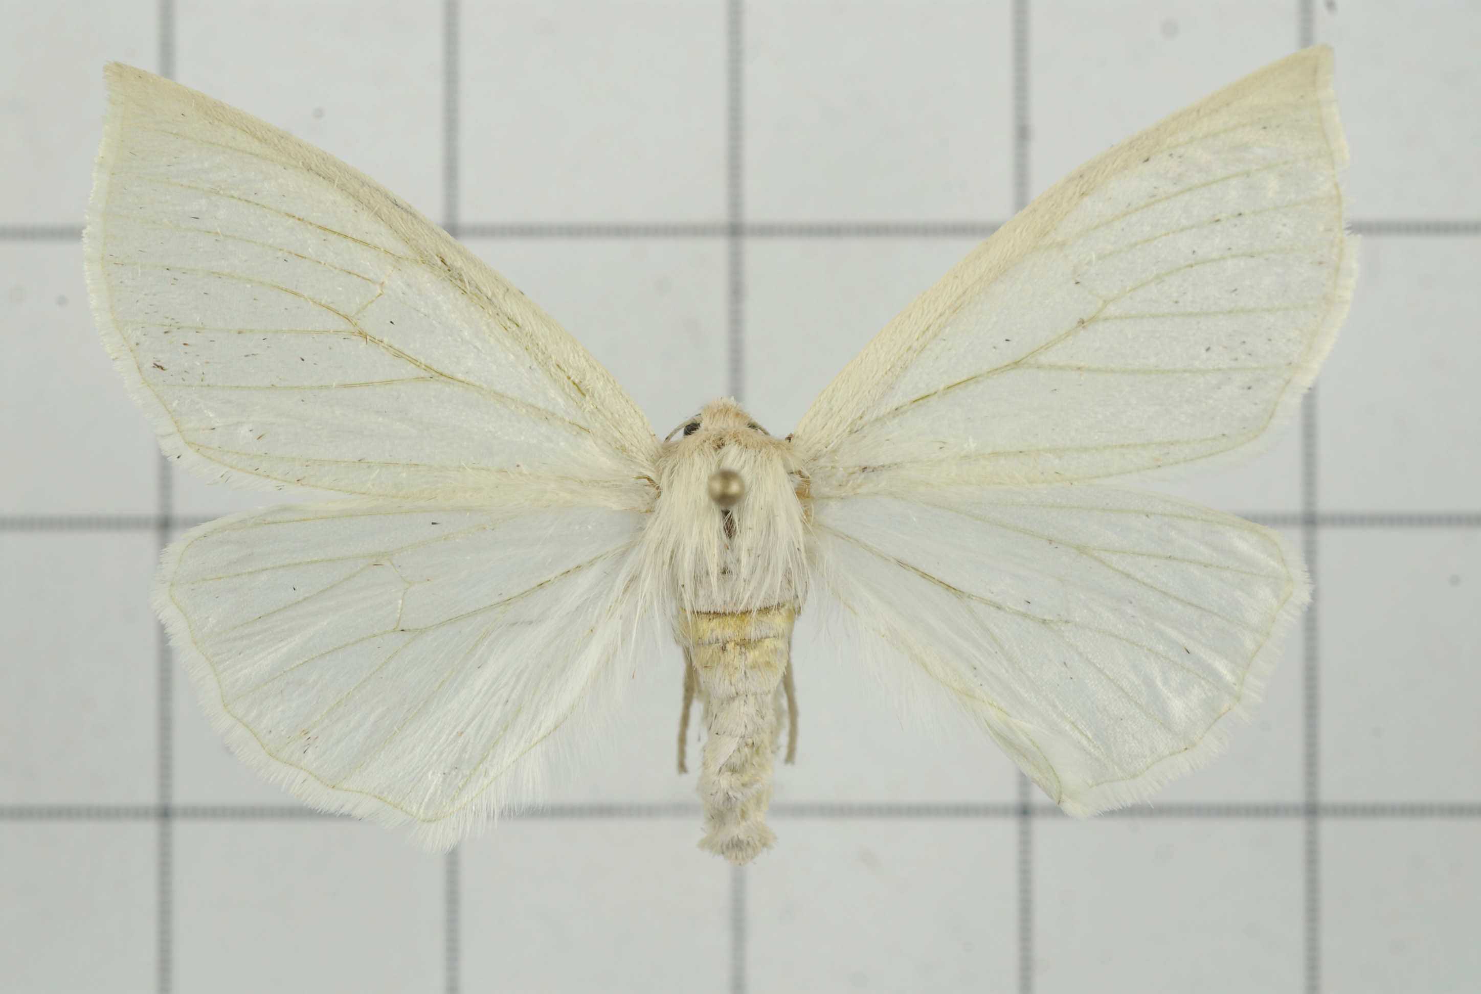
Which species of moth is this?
Doratoptera lutea
